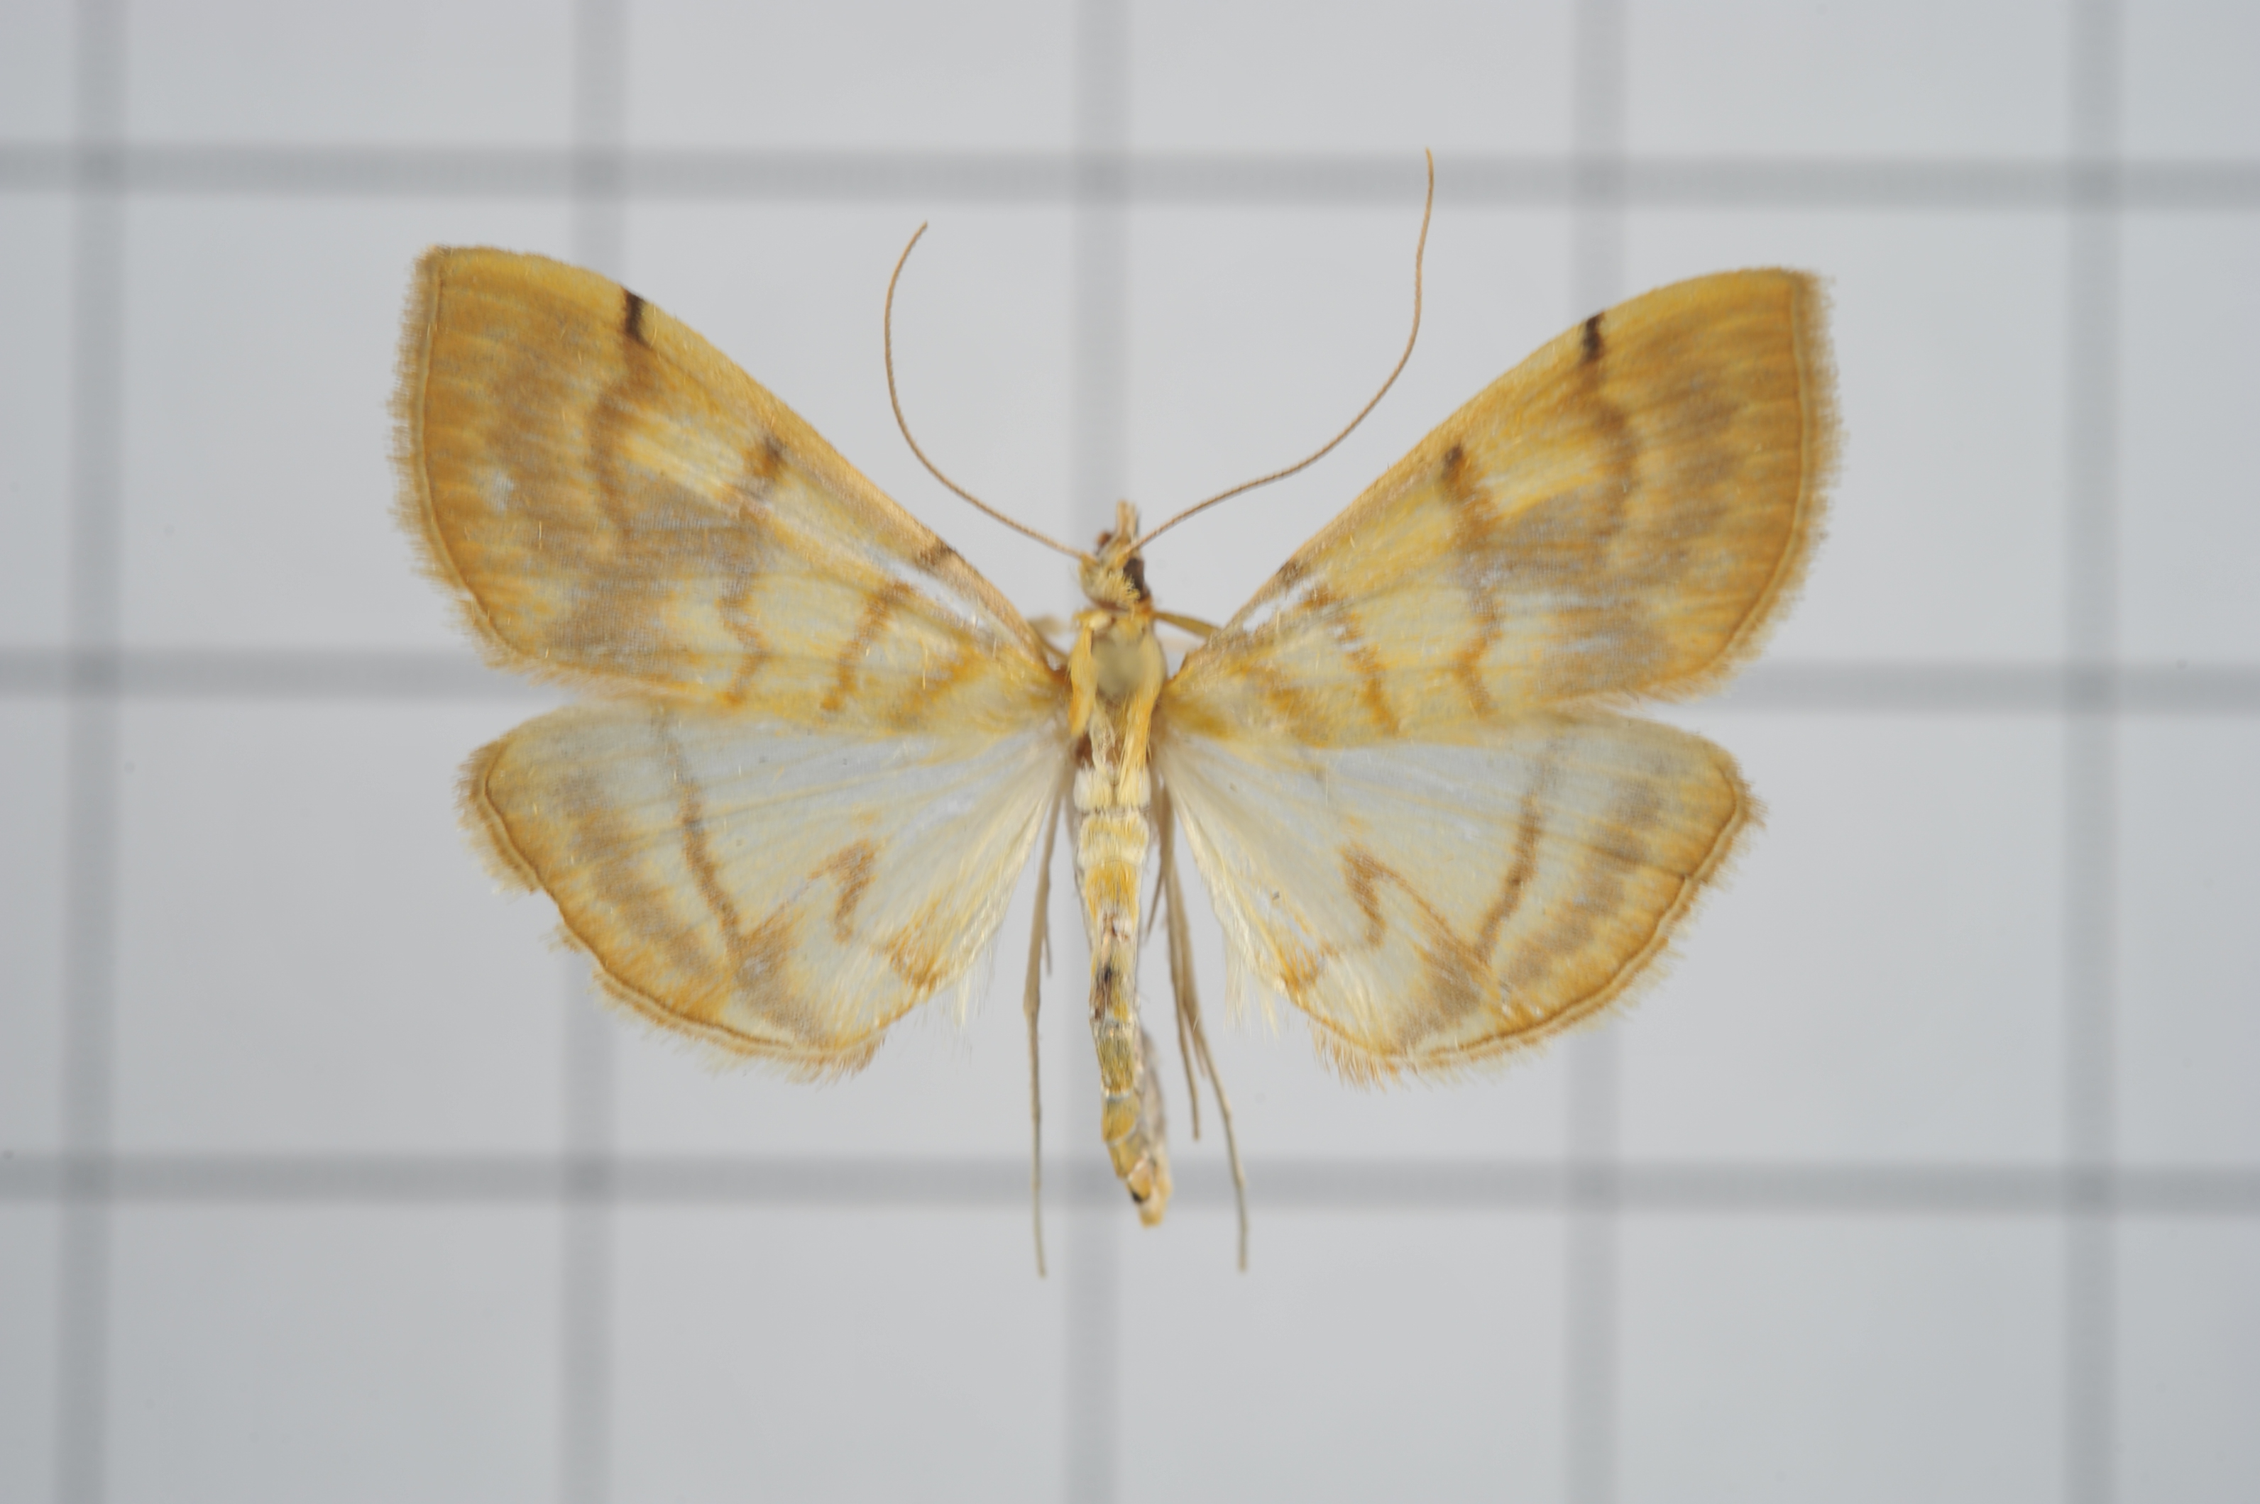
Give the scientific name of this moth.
Pagyda nebulosa
